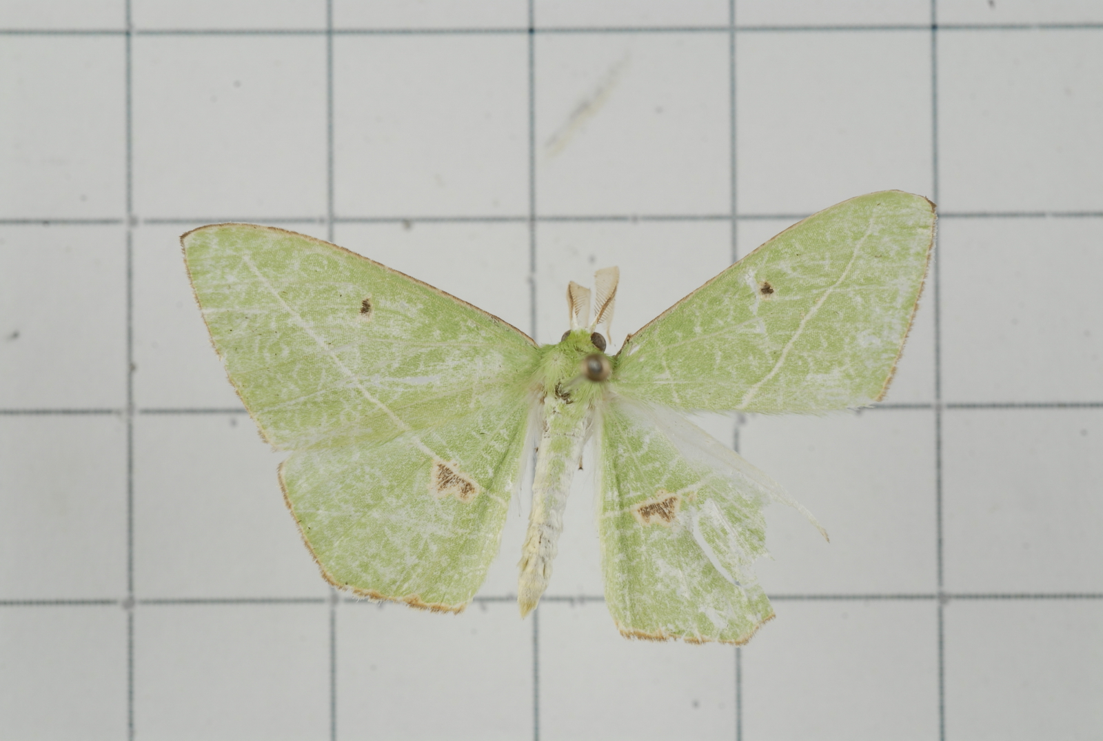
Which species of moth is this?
Tanaoctenia haliaria
